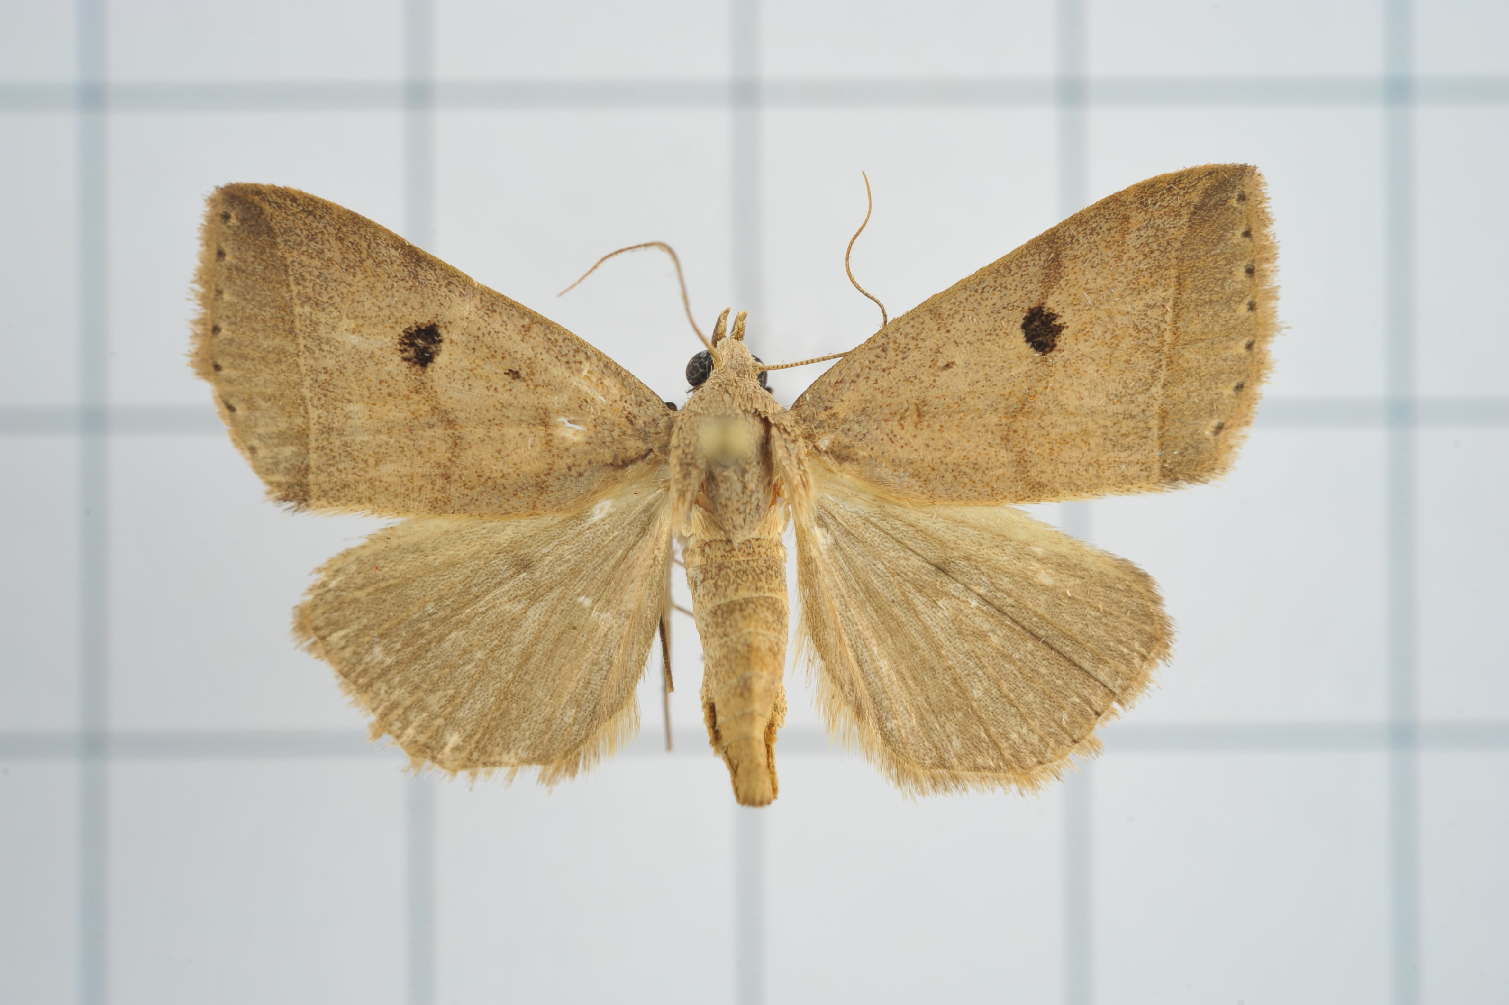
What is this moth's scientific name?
Bocula caradrinoides
